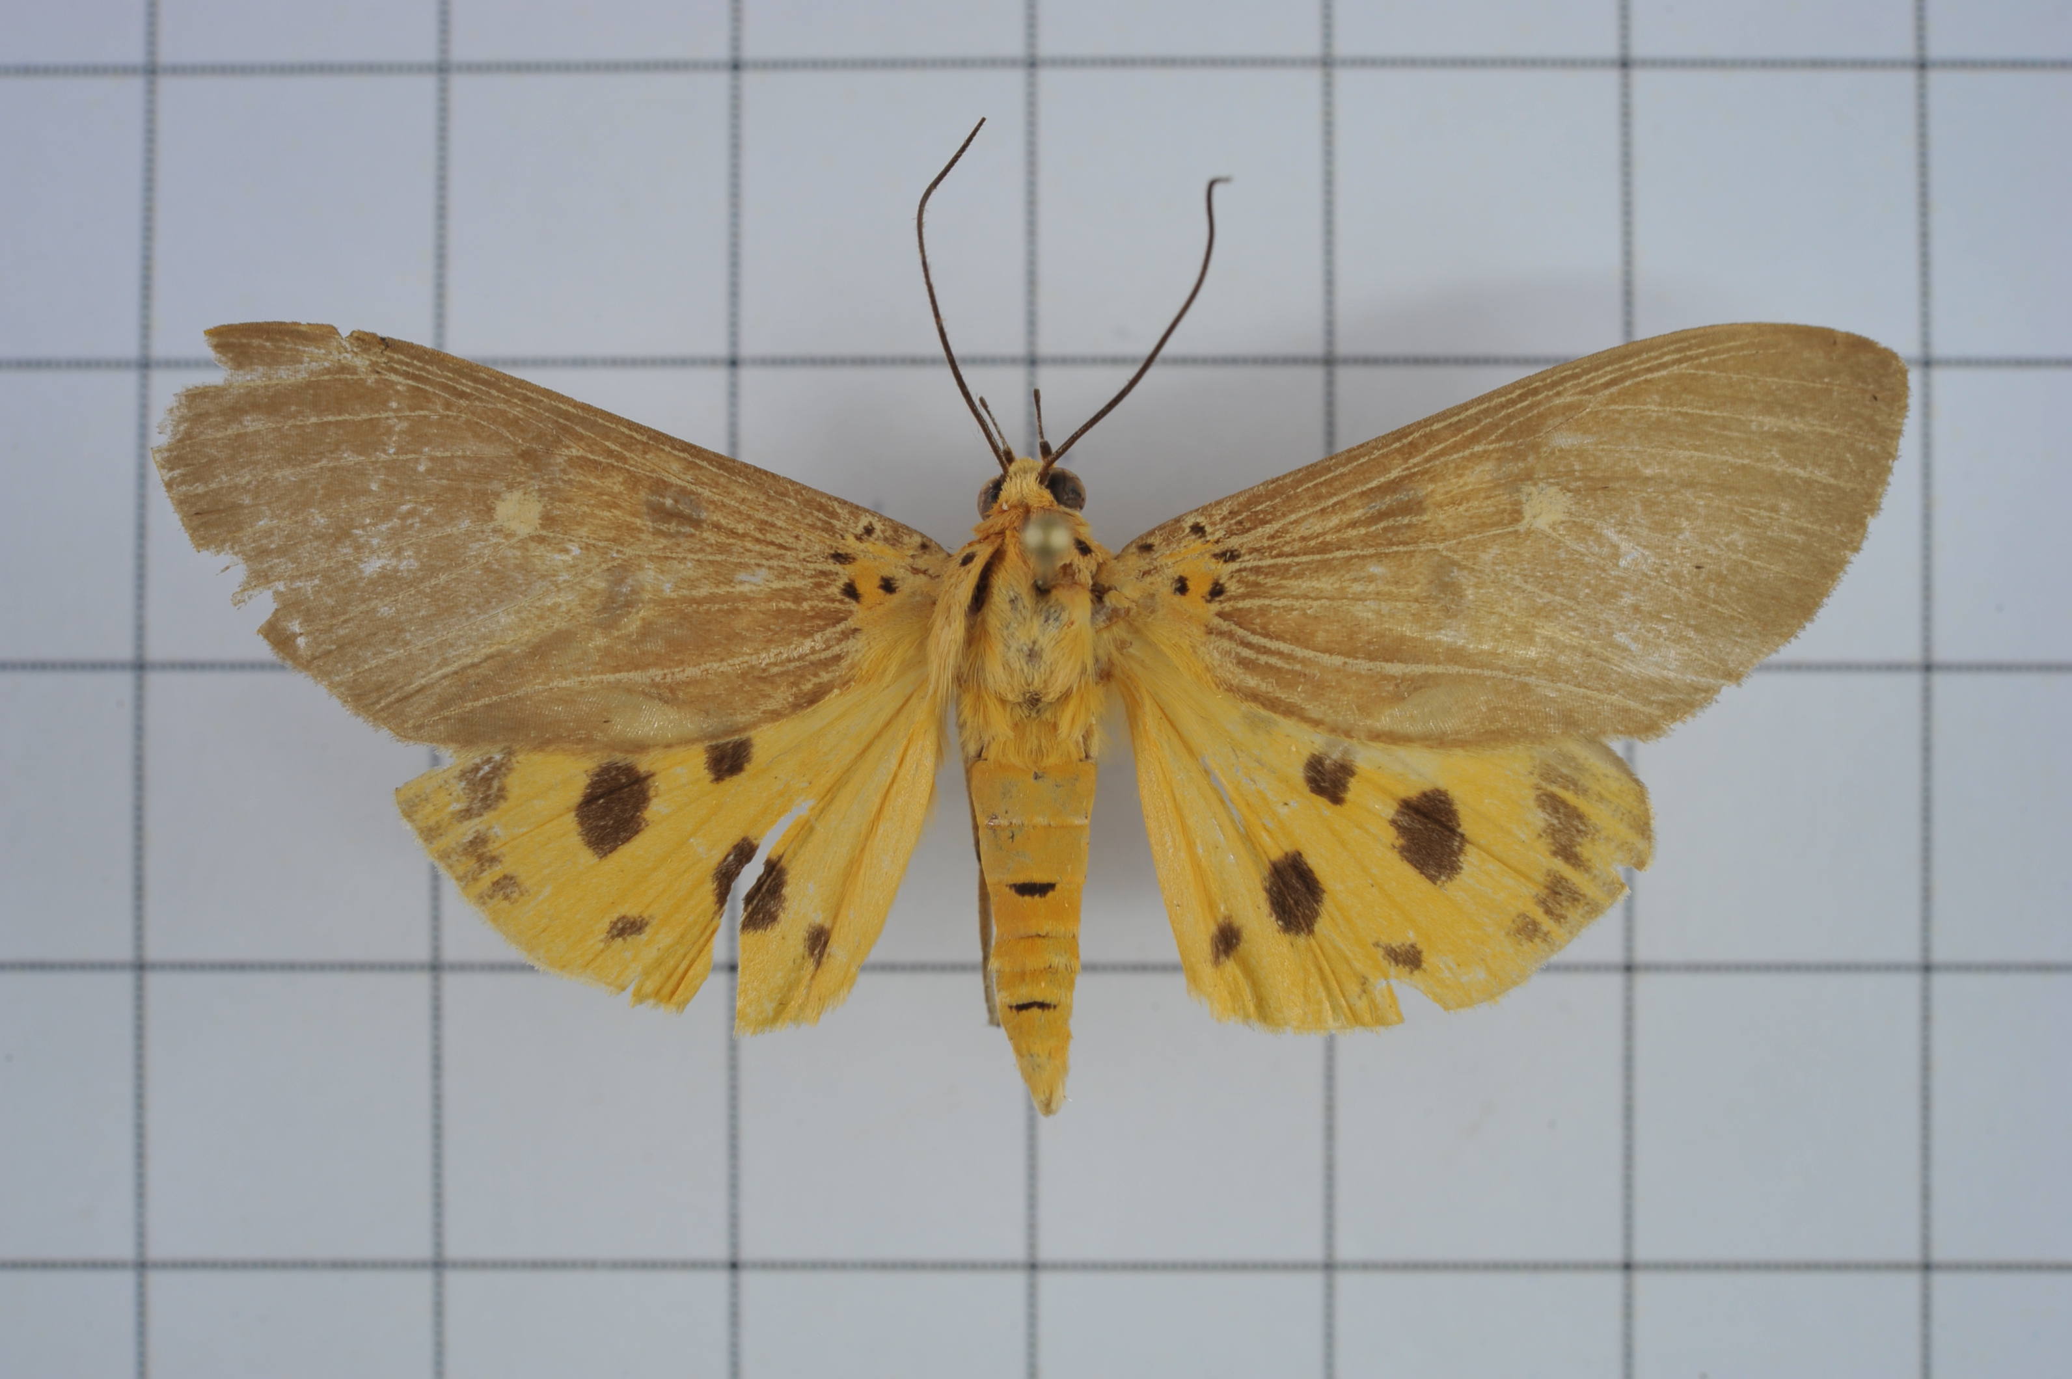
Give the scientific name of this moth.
Asota caricae
